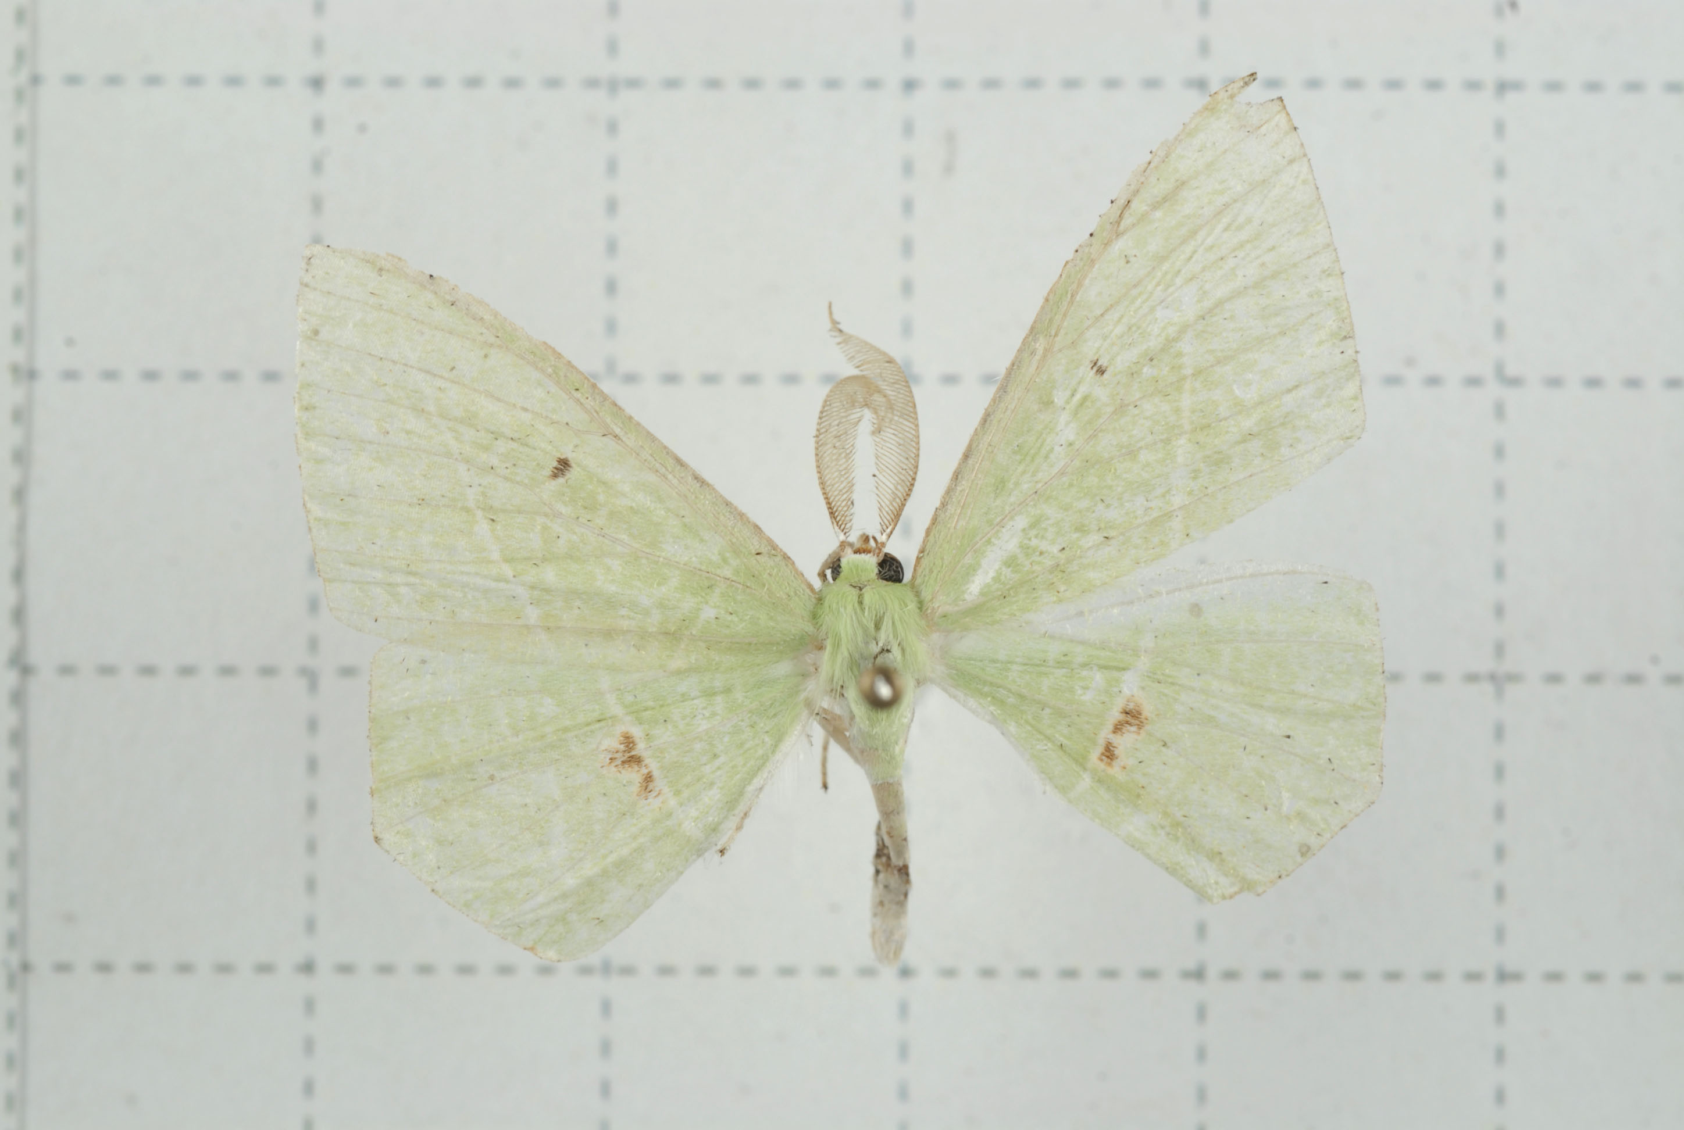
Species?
Tanaoctenia haliaria
